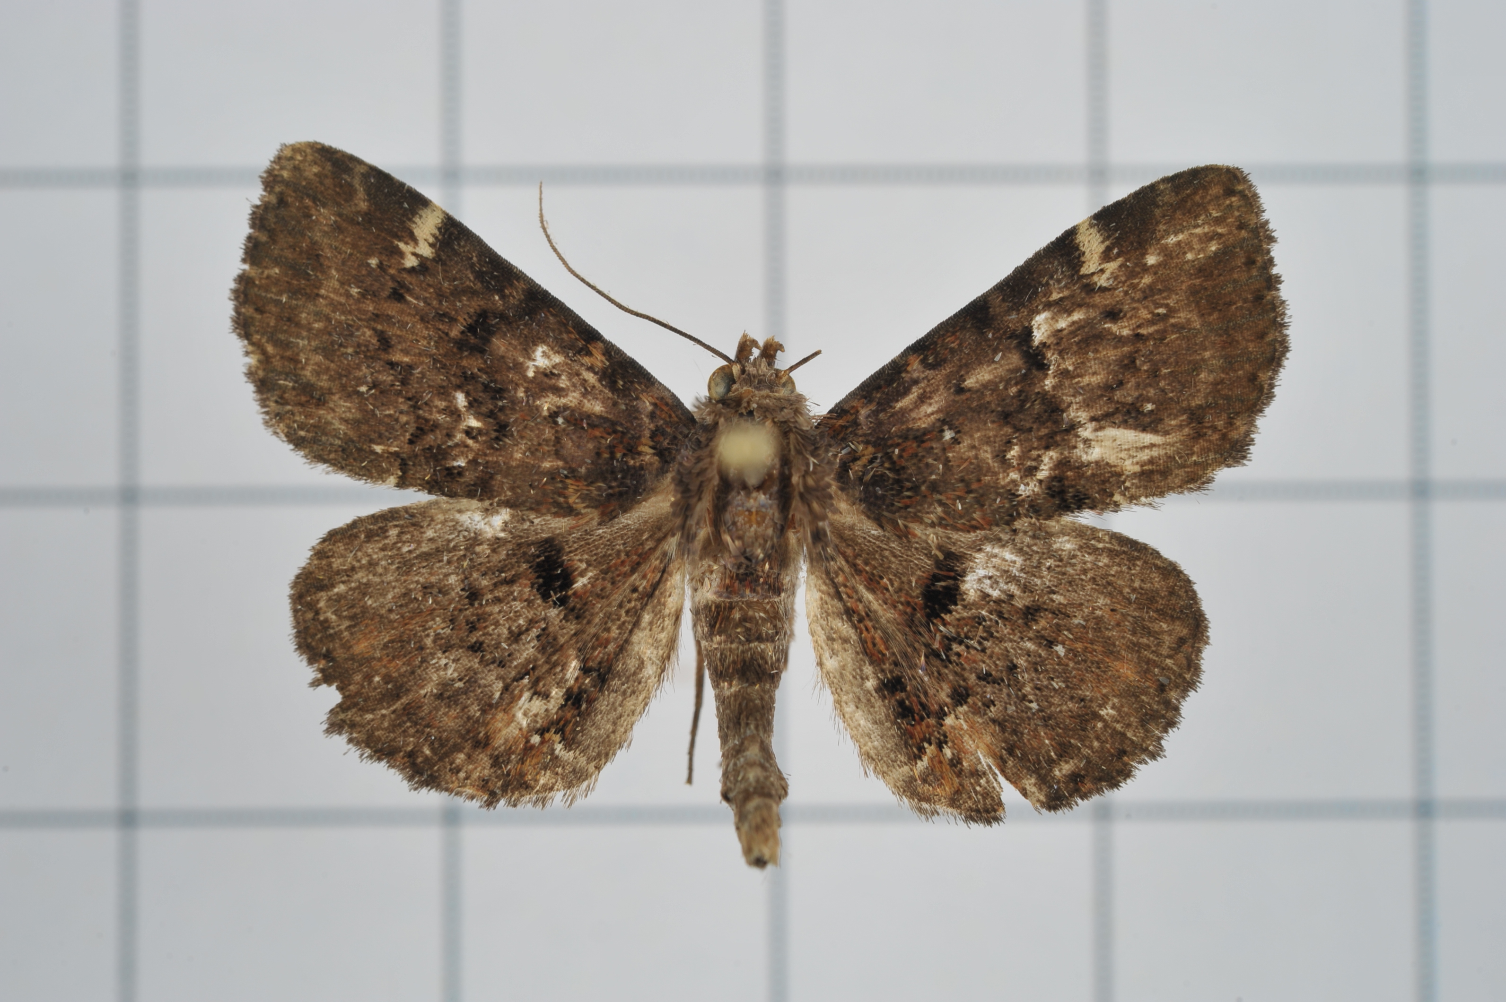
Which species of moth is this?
Diomea discoinsigna
